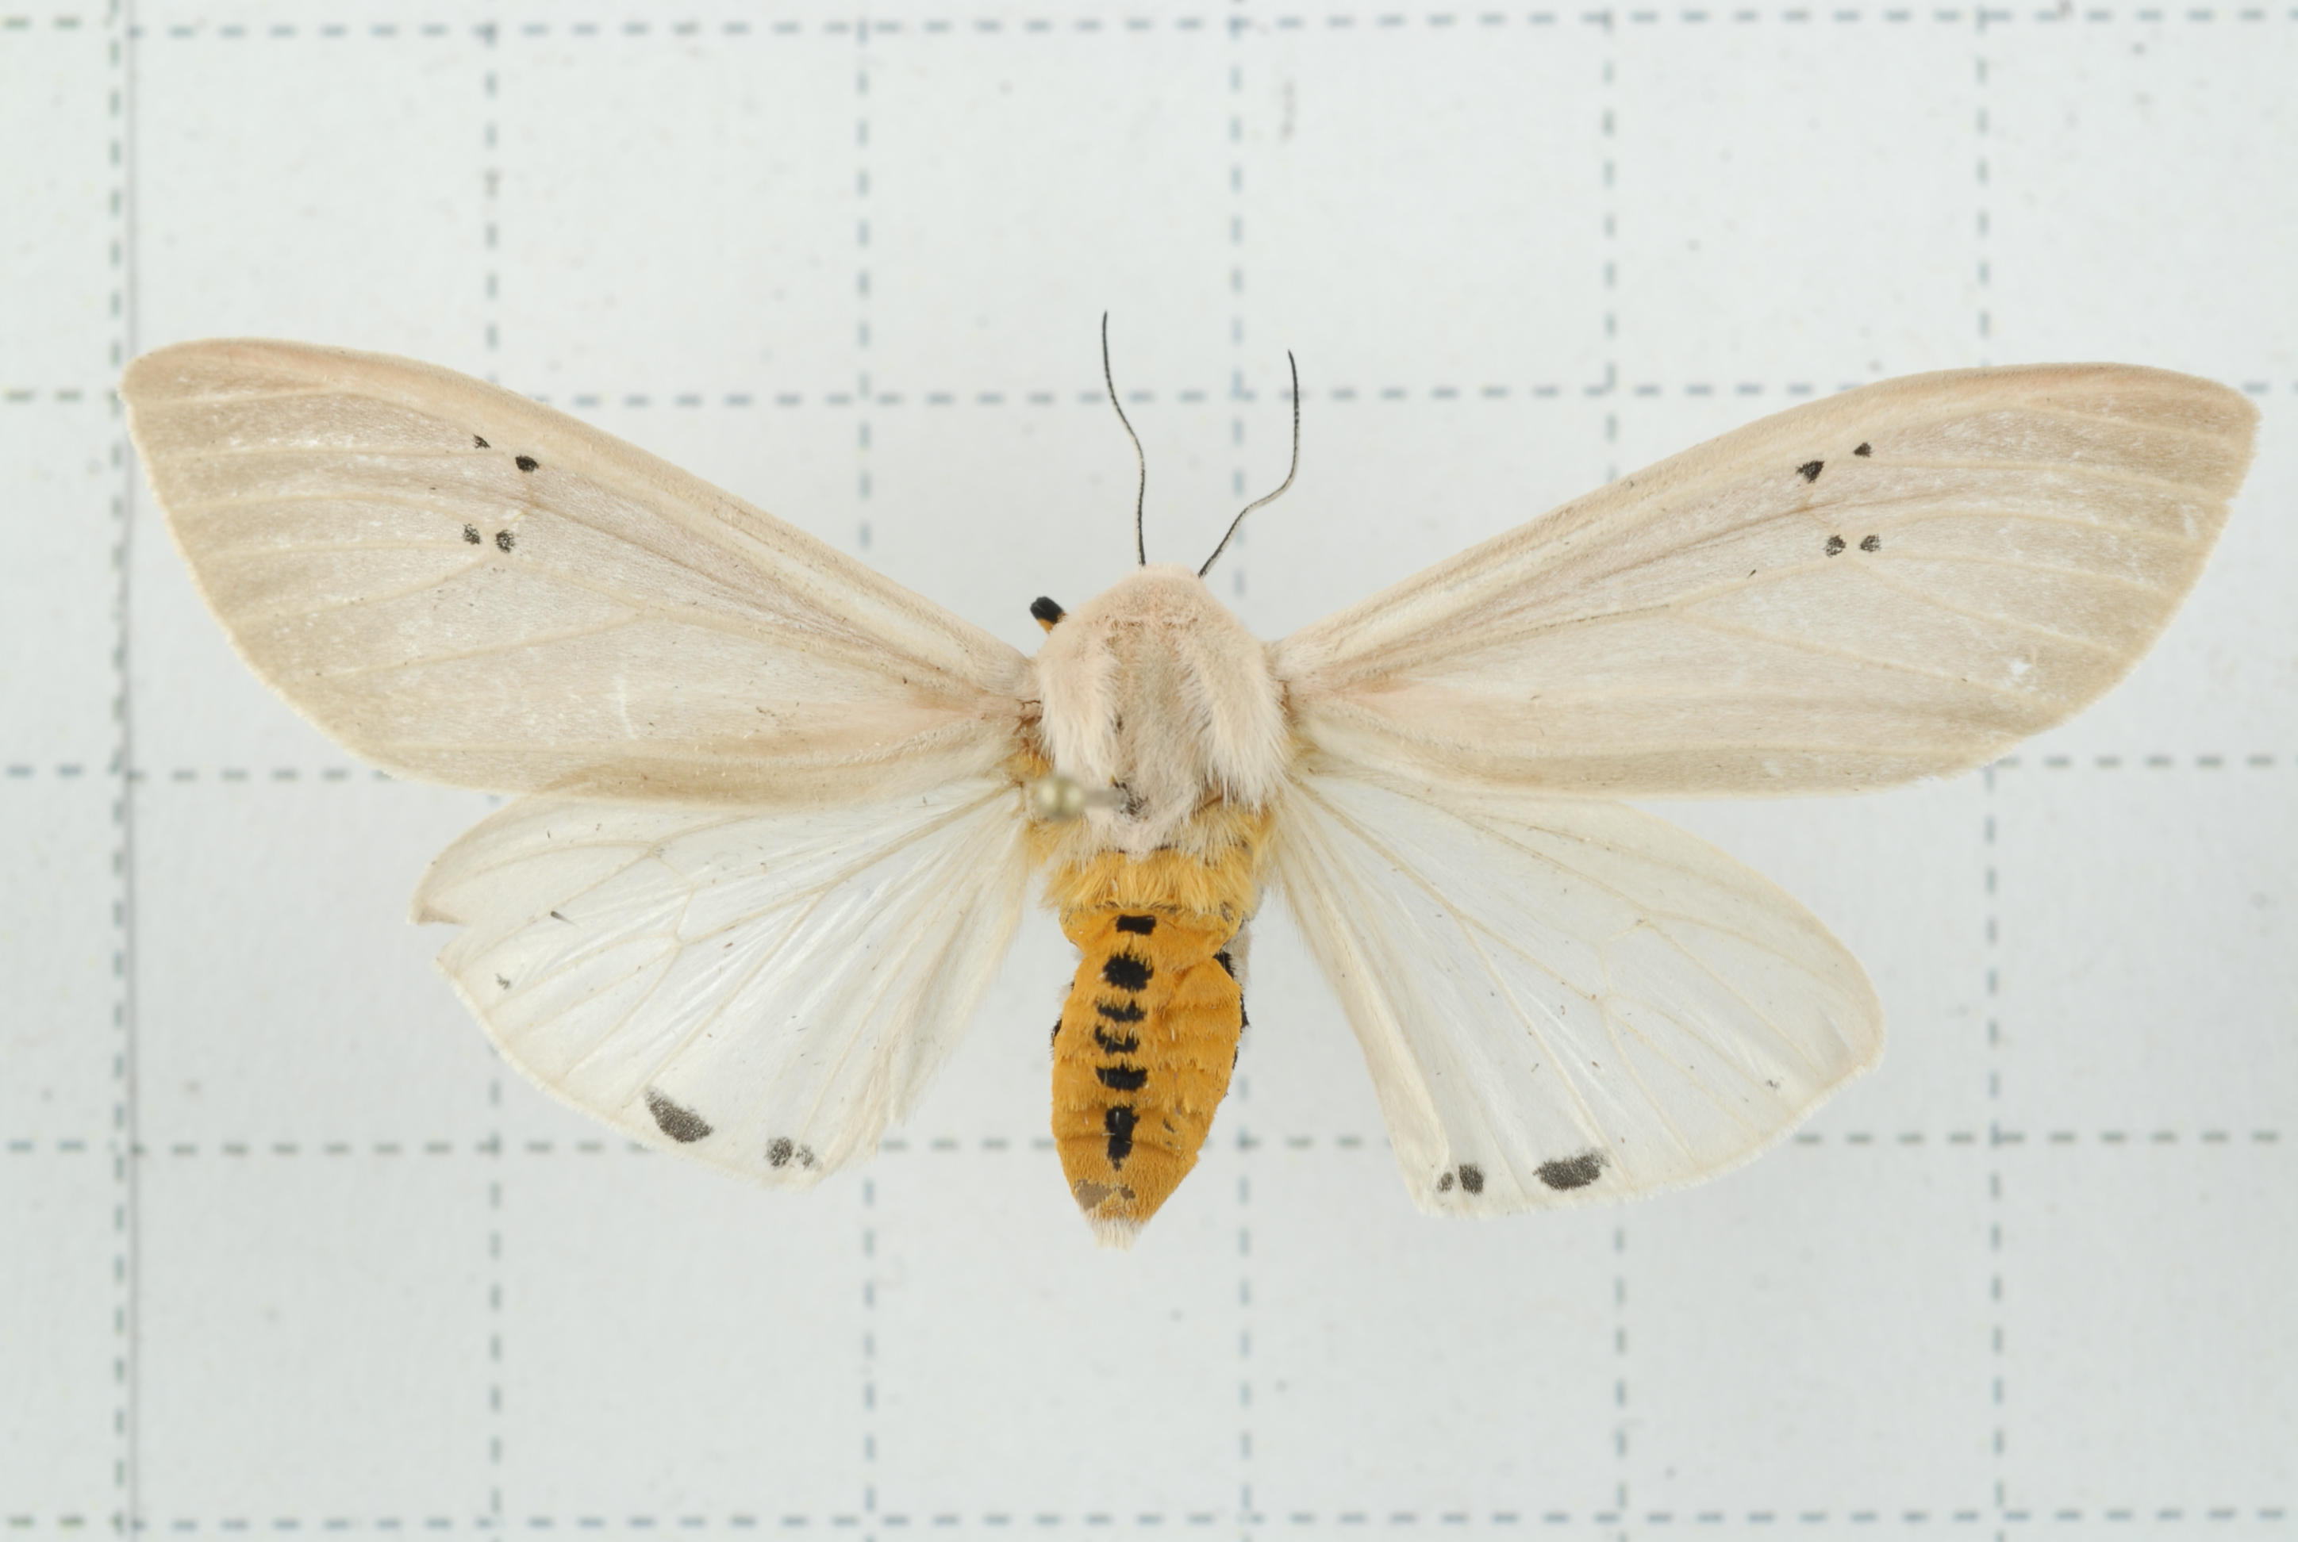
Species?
Creatonotos transiens koni
